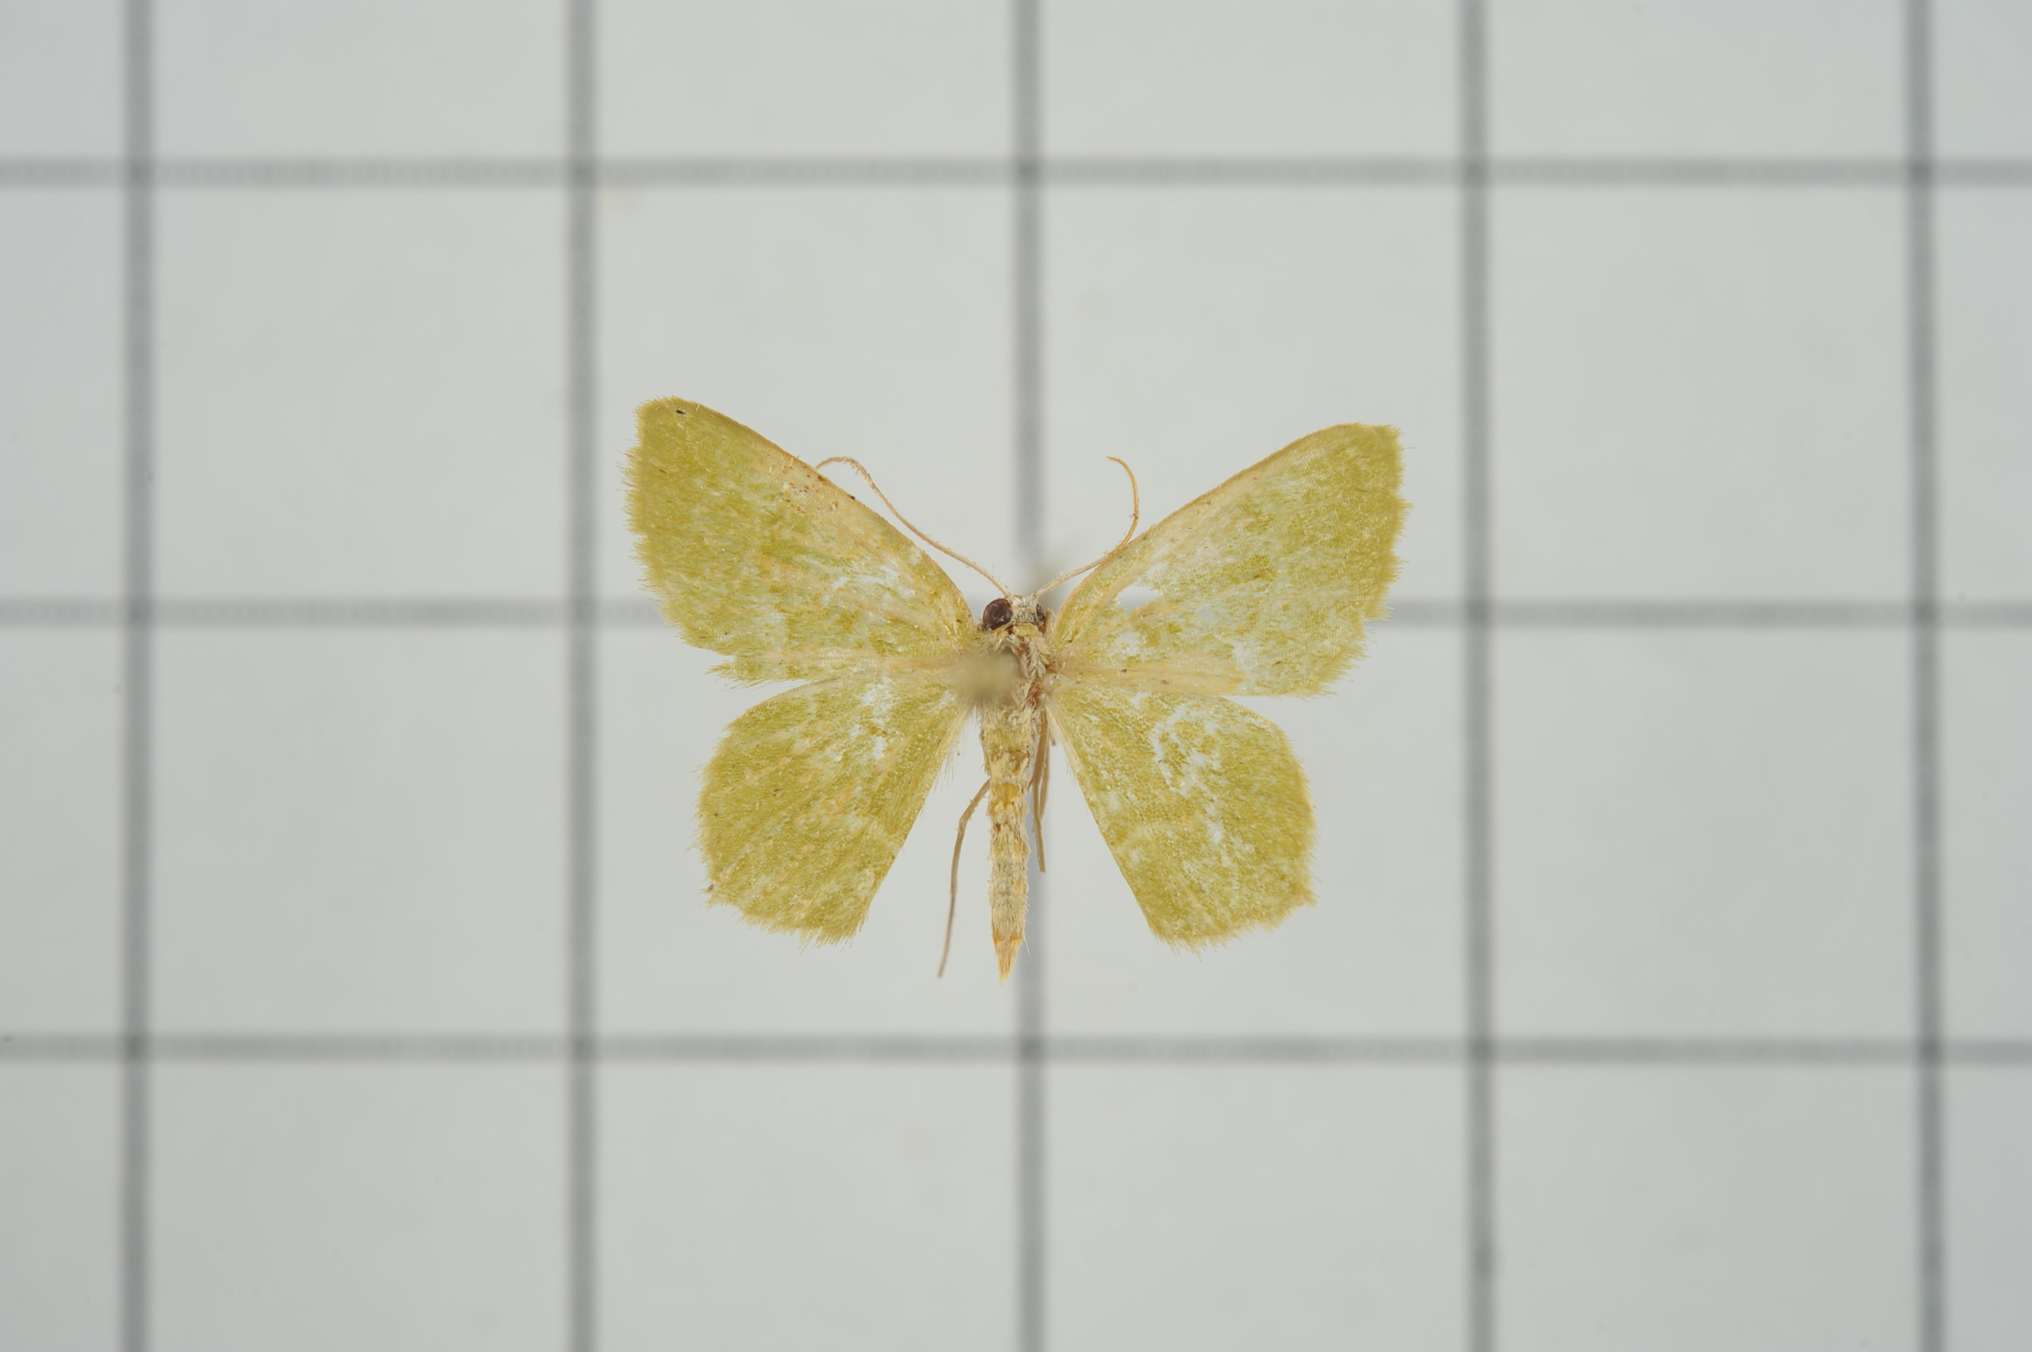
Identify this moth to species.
Idiochlora minuscula
